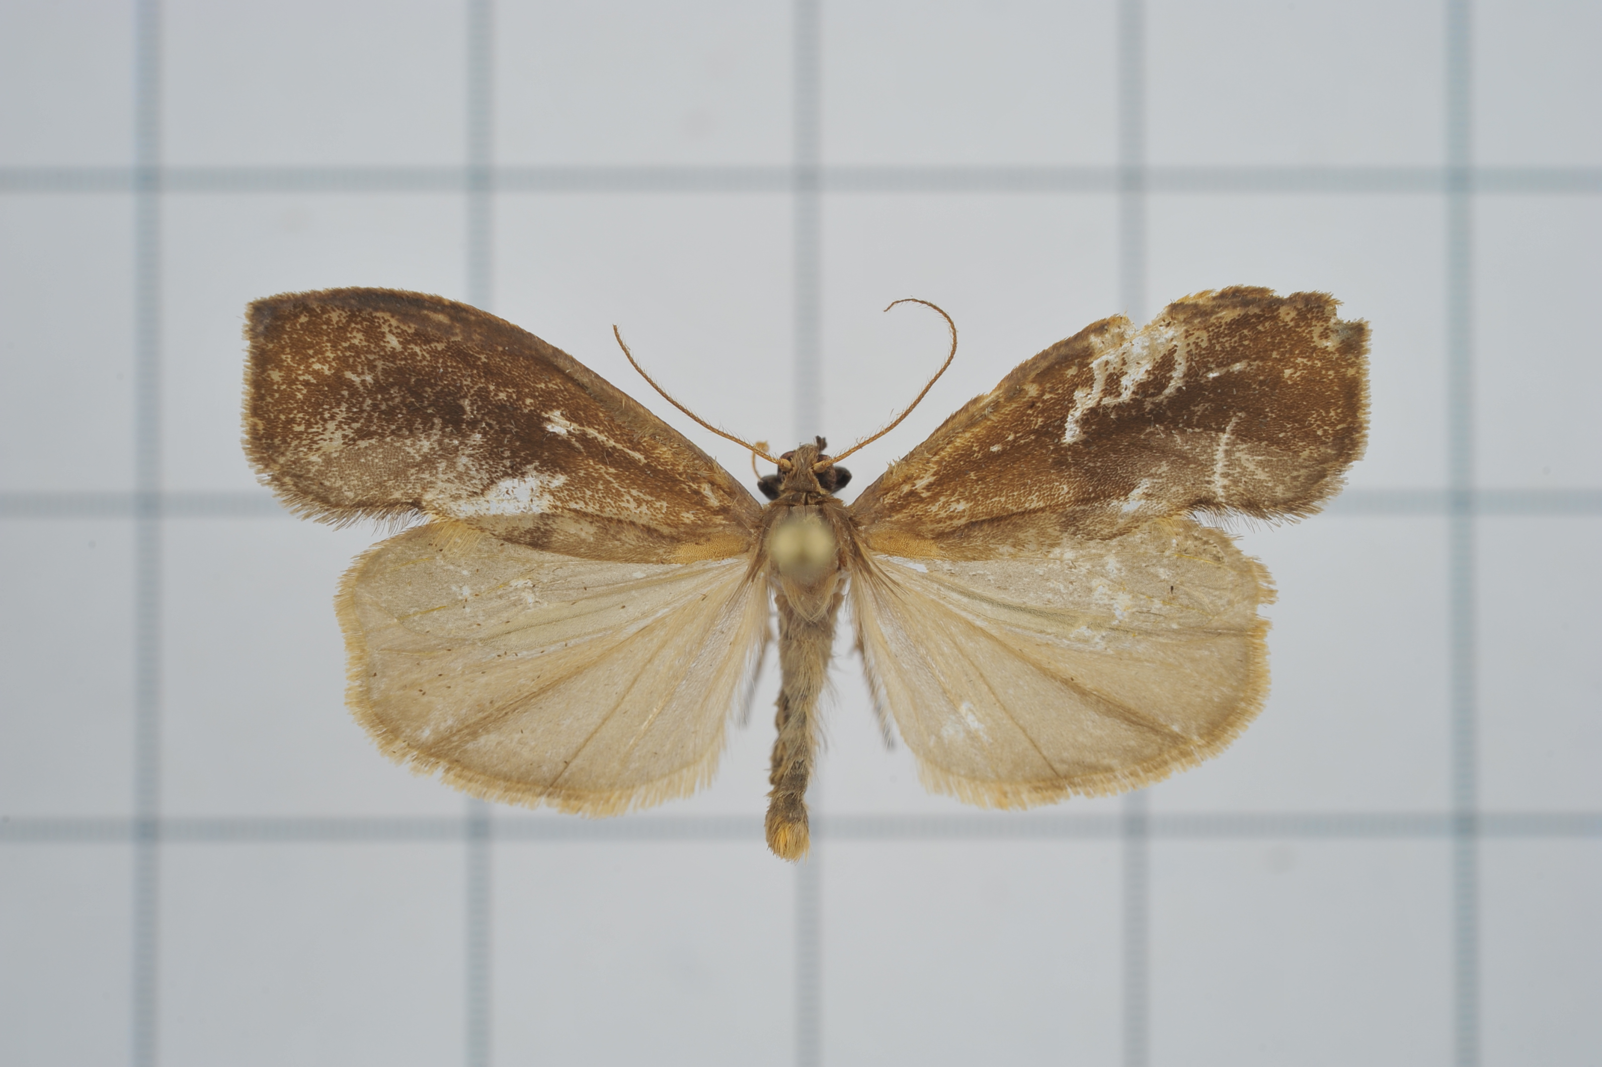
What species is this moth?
Gampola sinica
